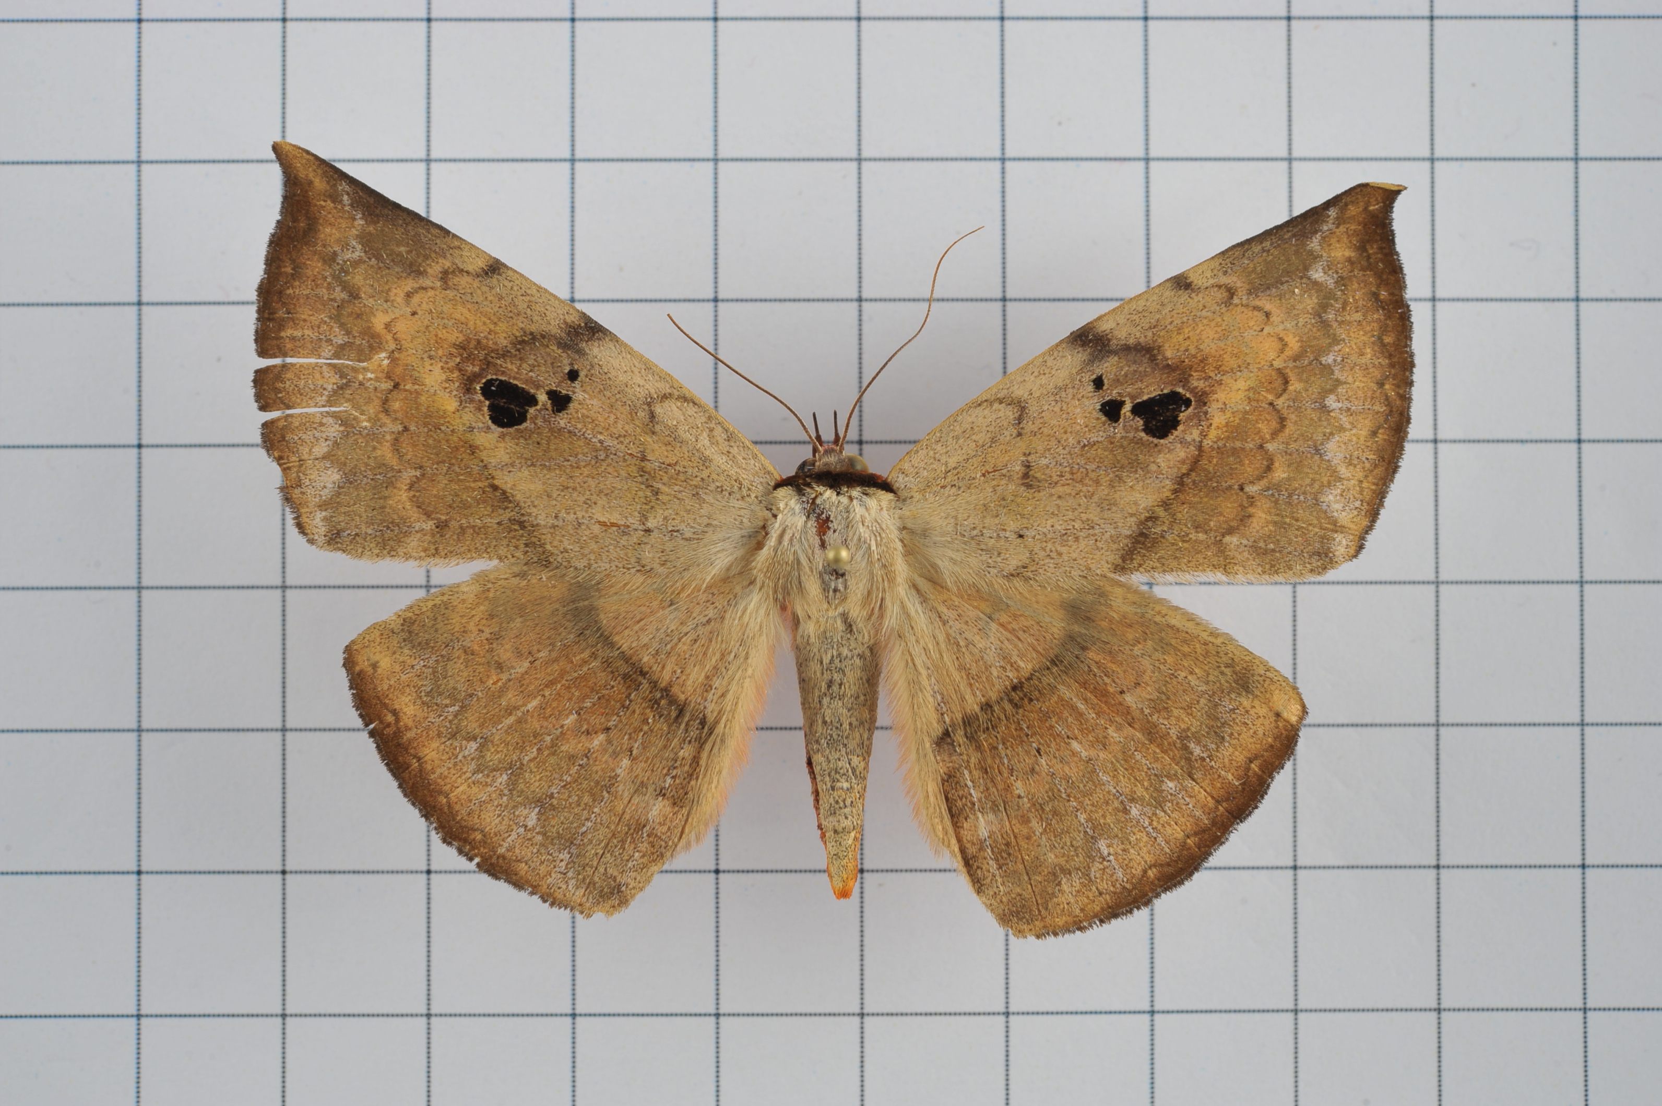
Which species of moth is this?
Hypopyra ossigera
